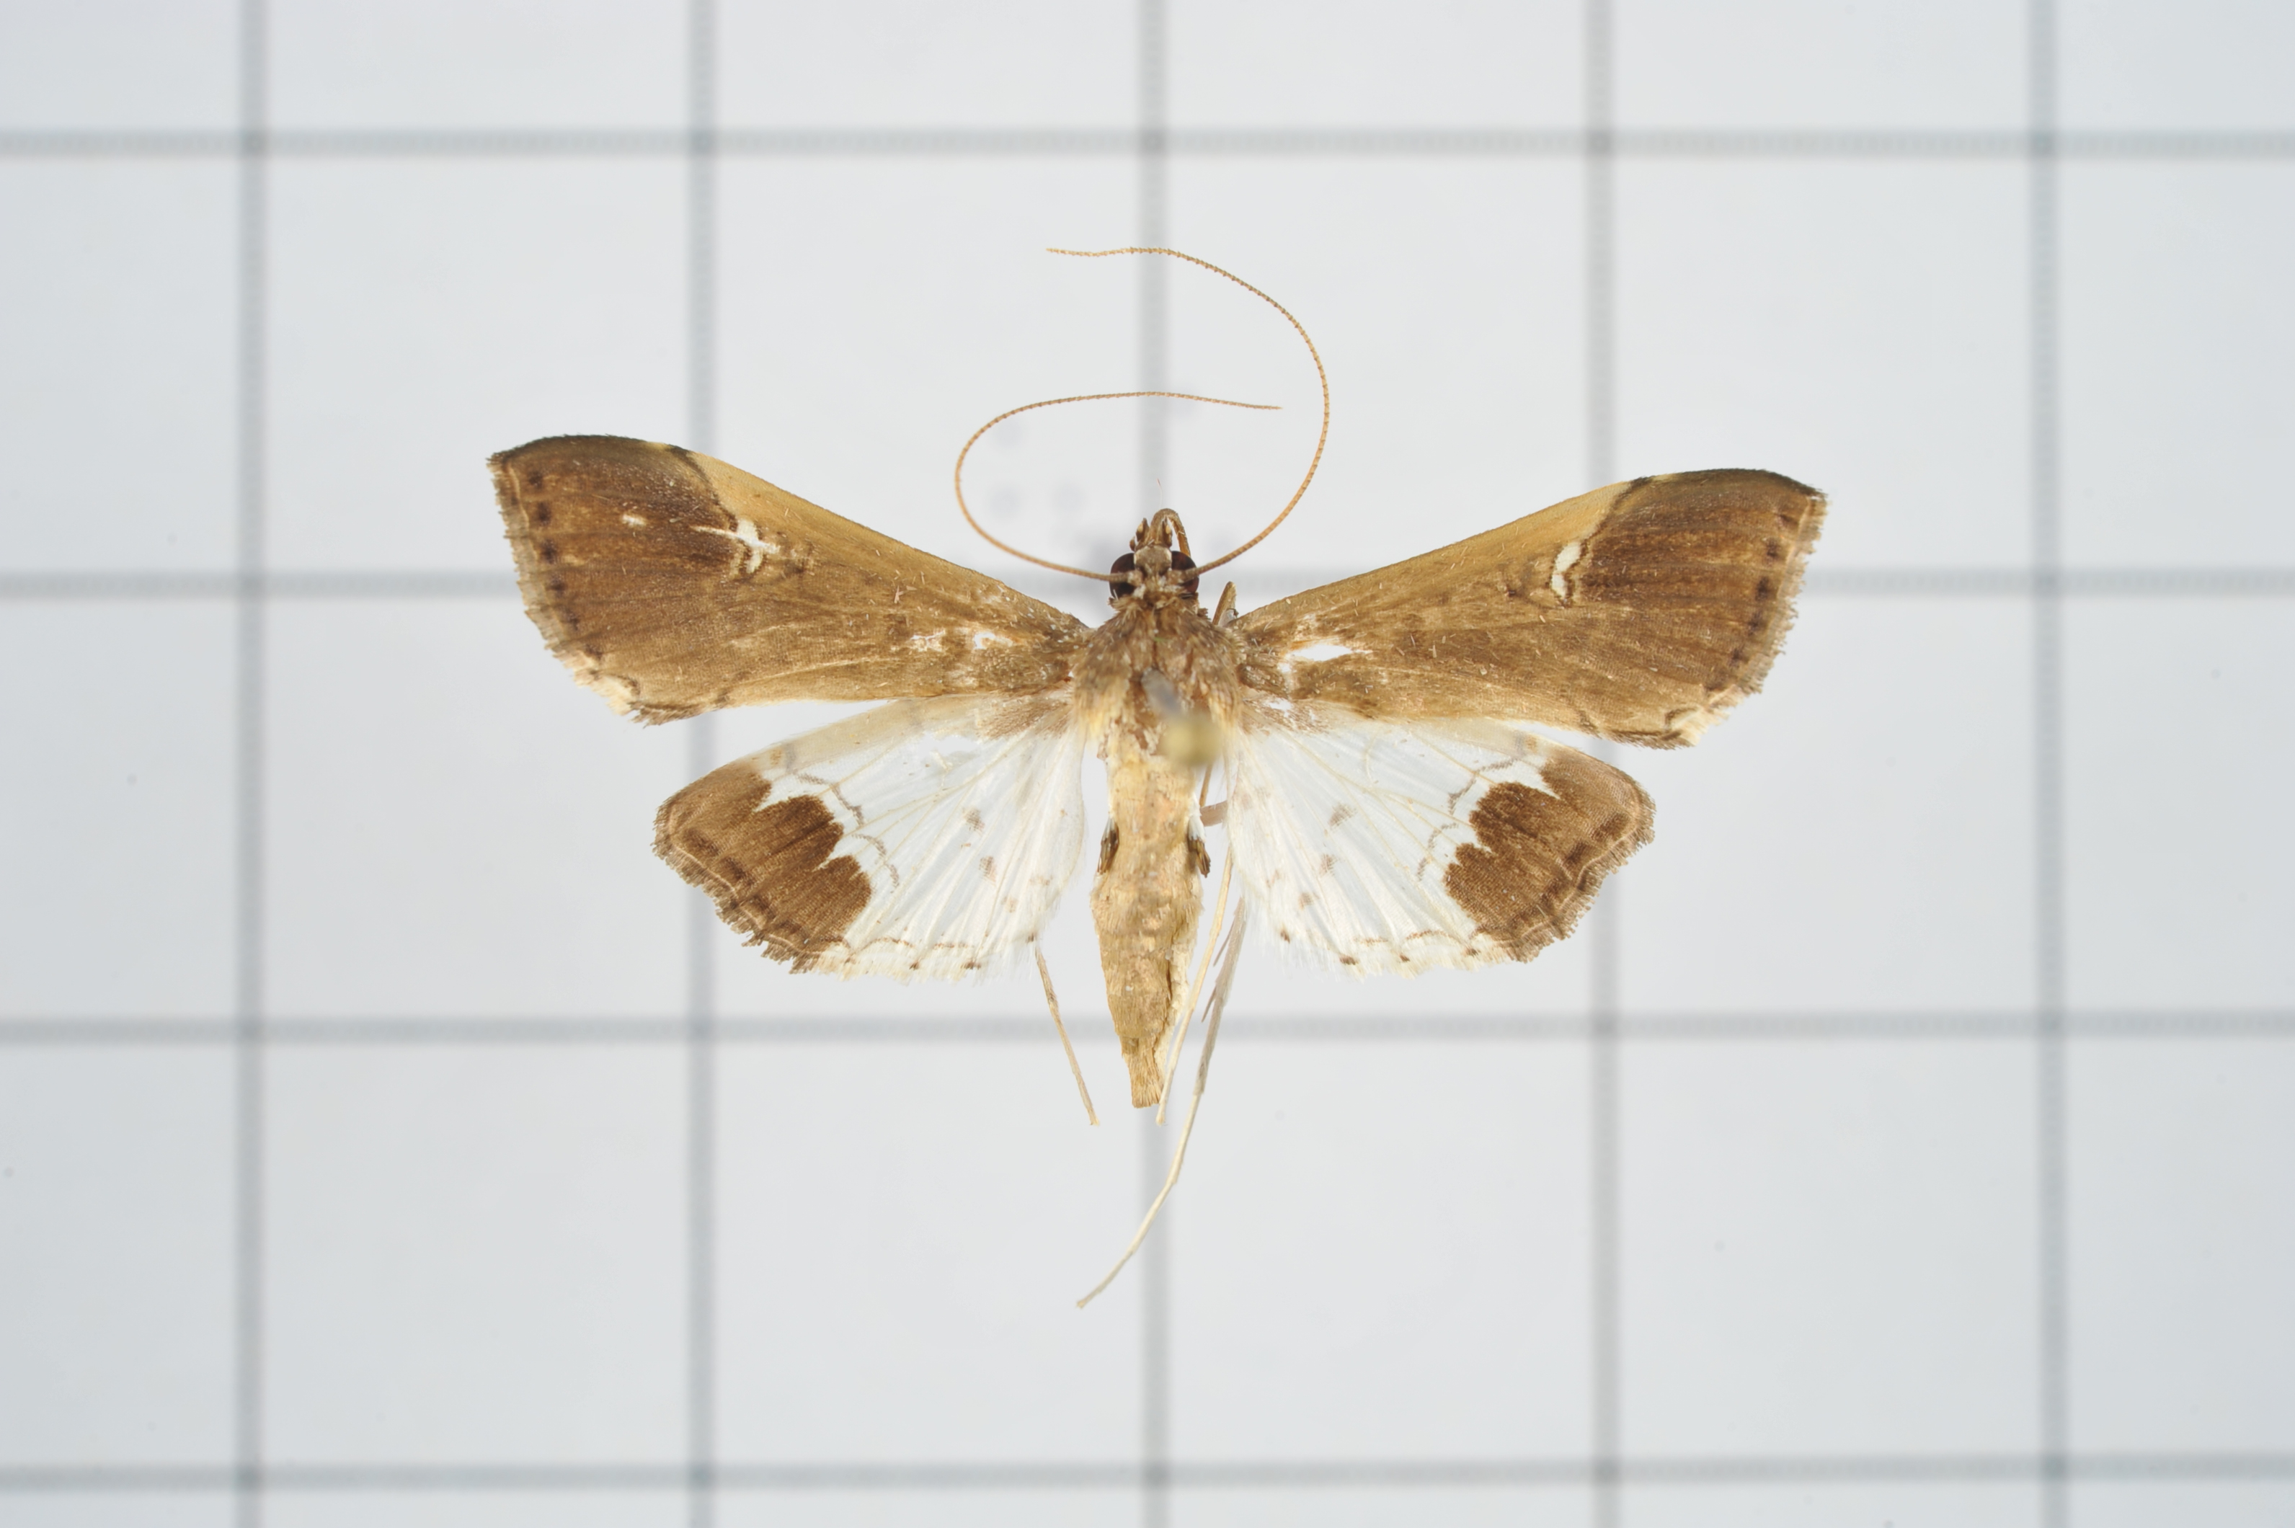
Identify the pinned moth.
Maruca amboinalis
